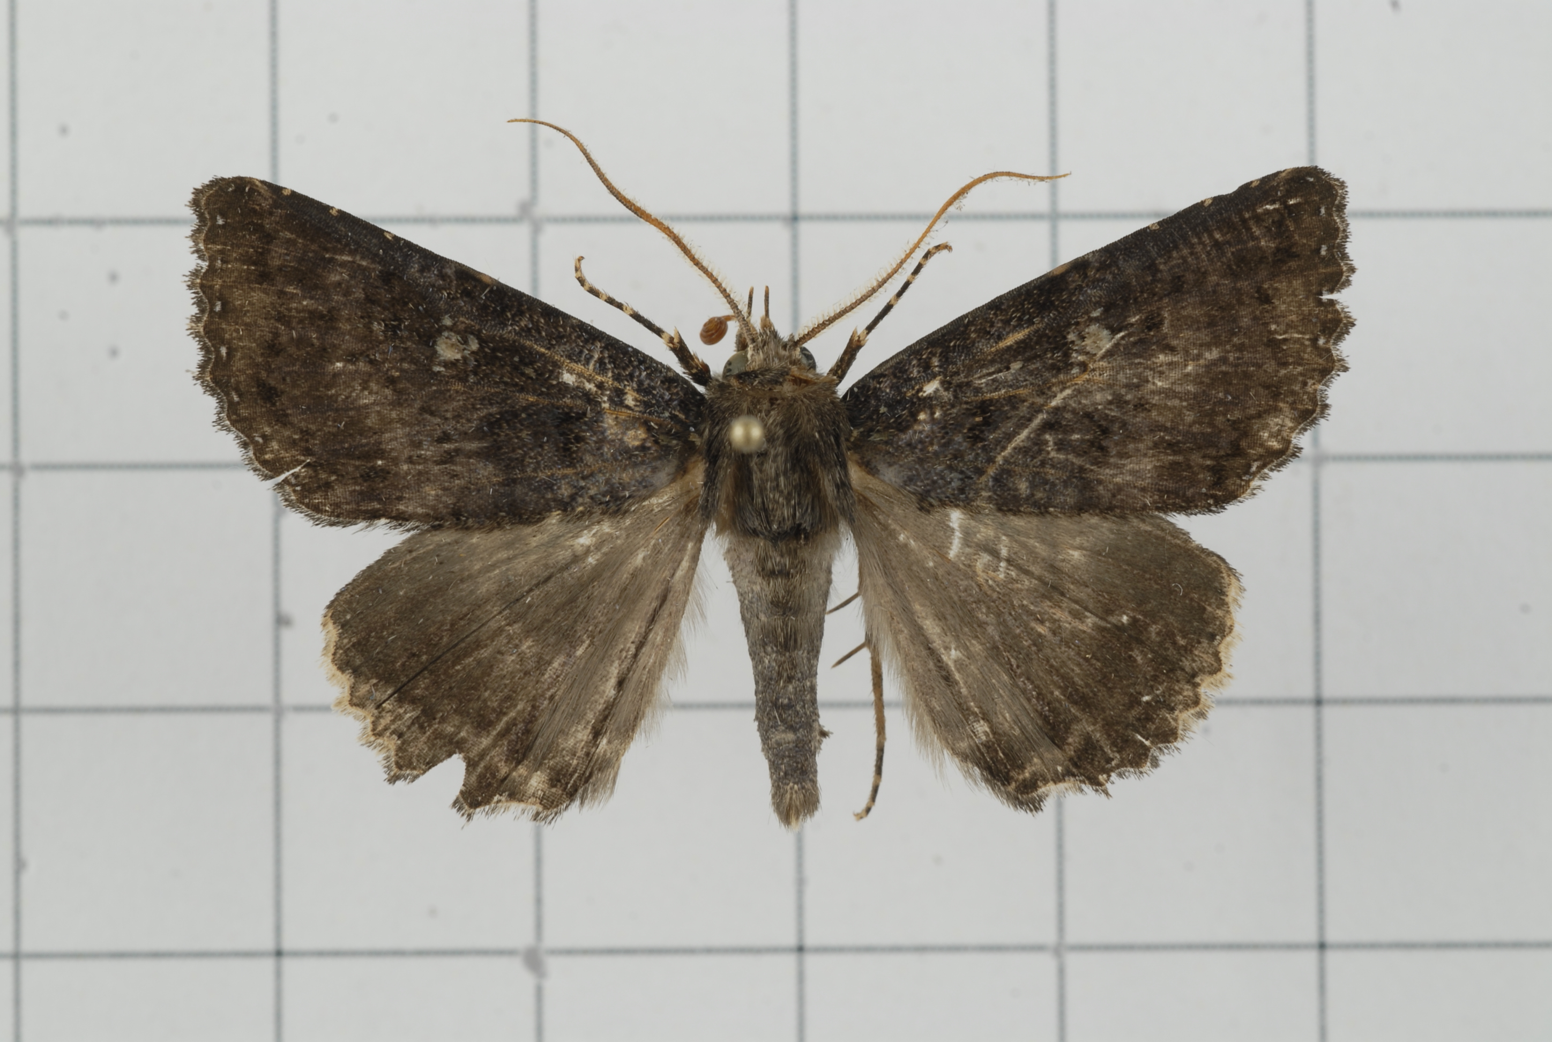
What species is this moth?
Hypersypnoides submarginata submarginata
